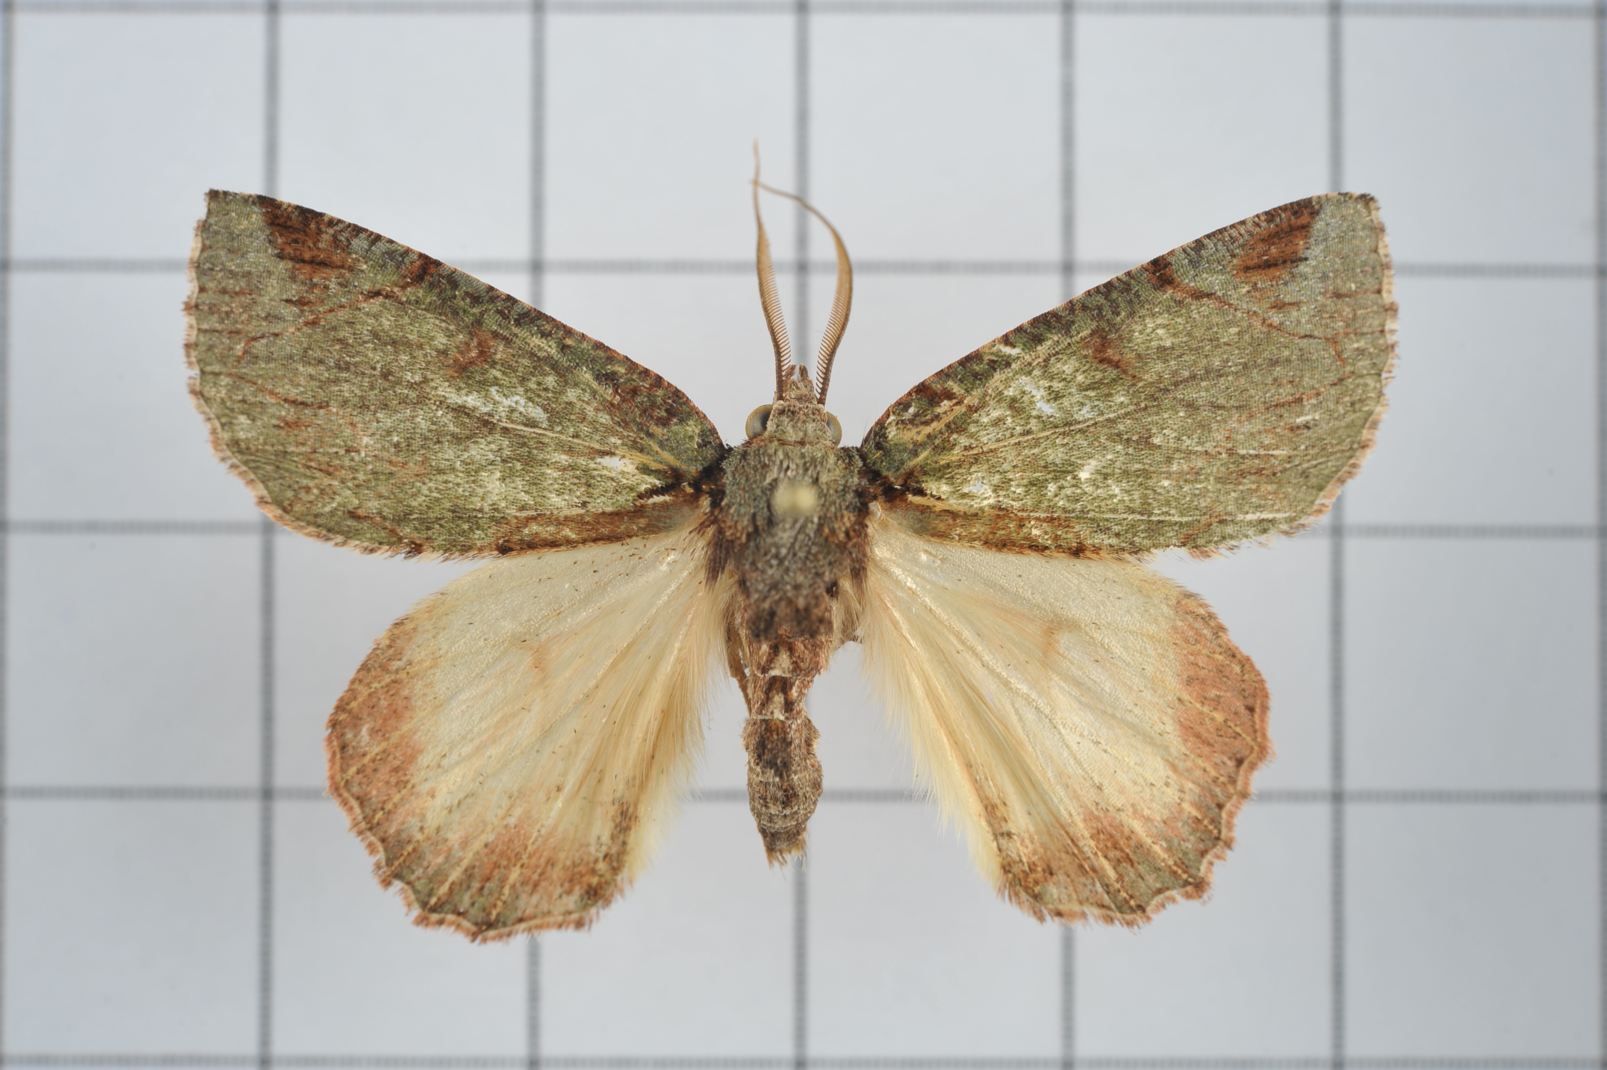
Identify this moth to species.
Dindica purpurata
